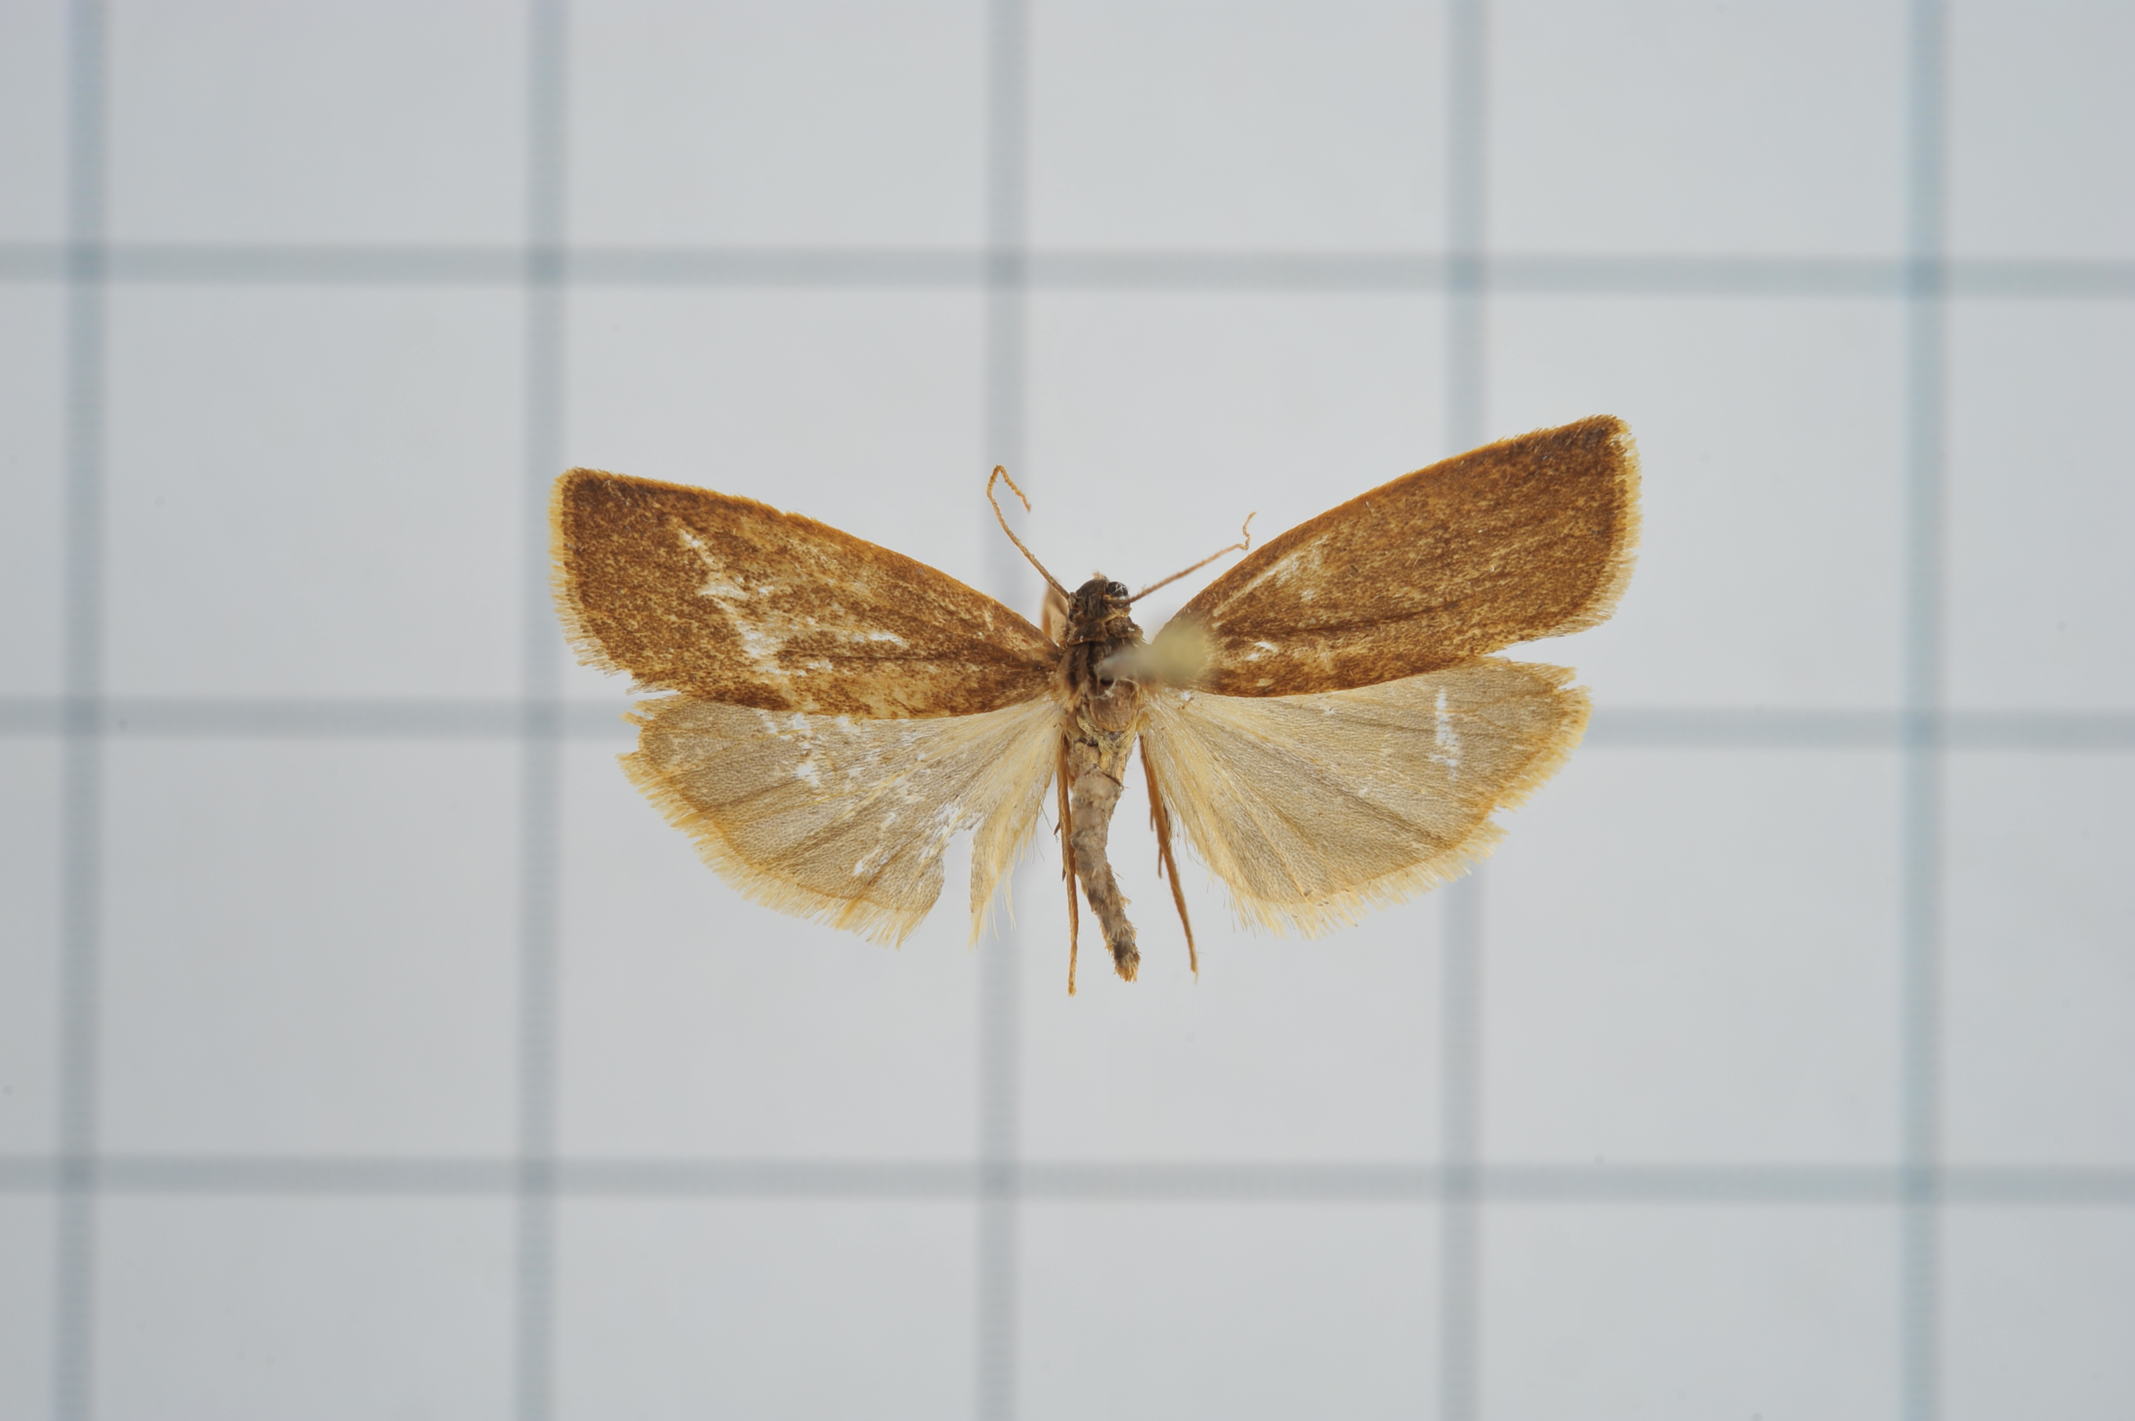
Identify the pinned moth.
Blavia scoteola
